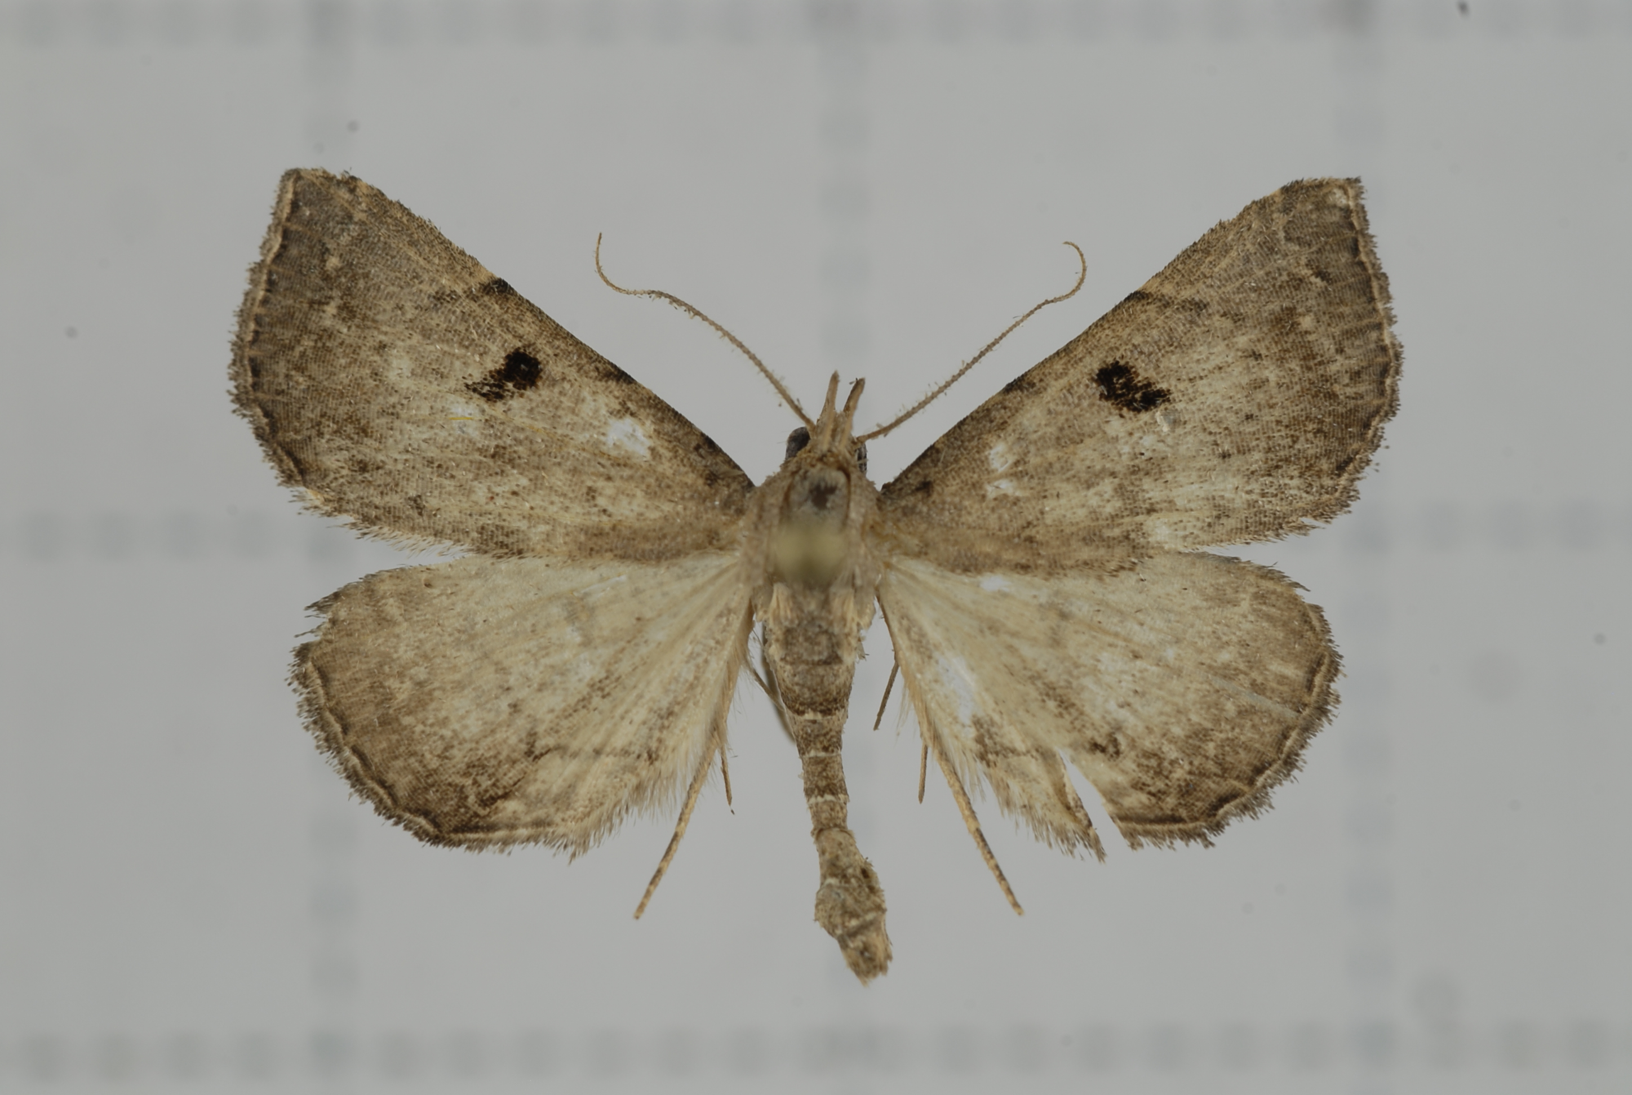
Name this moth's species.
Progonia oileusalis
